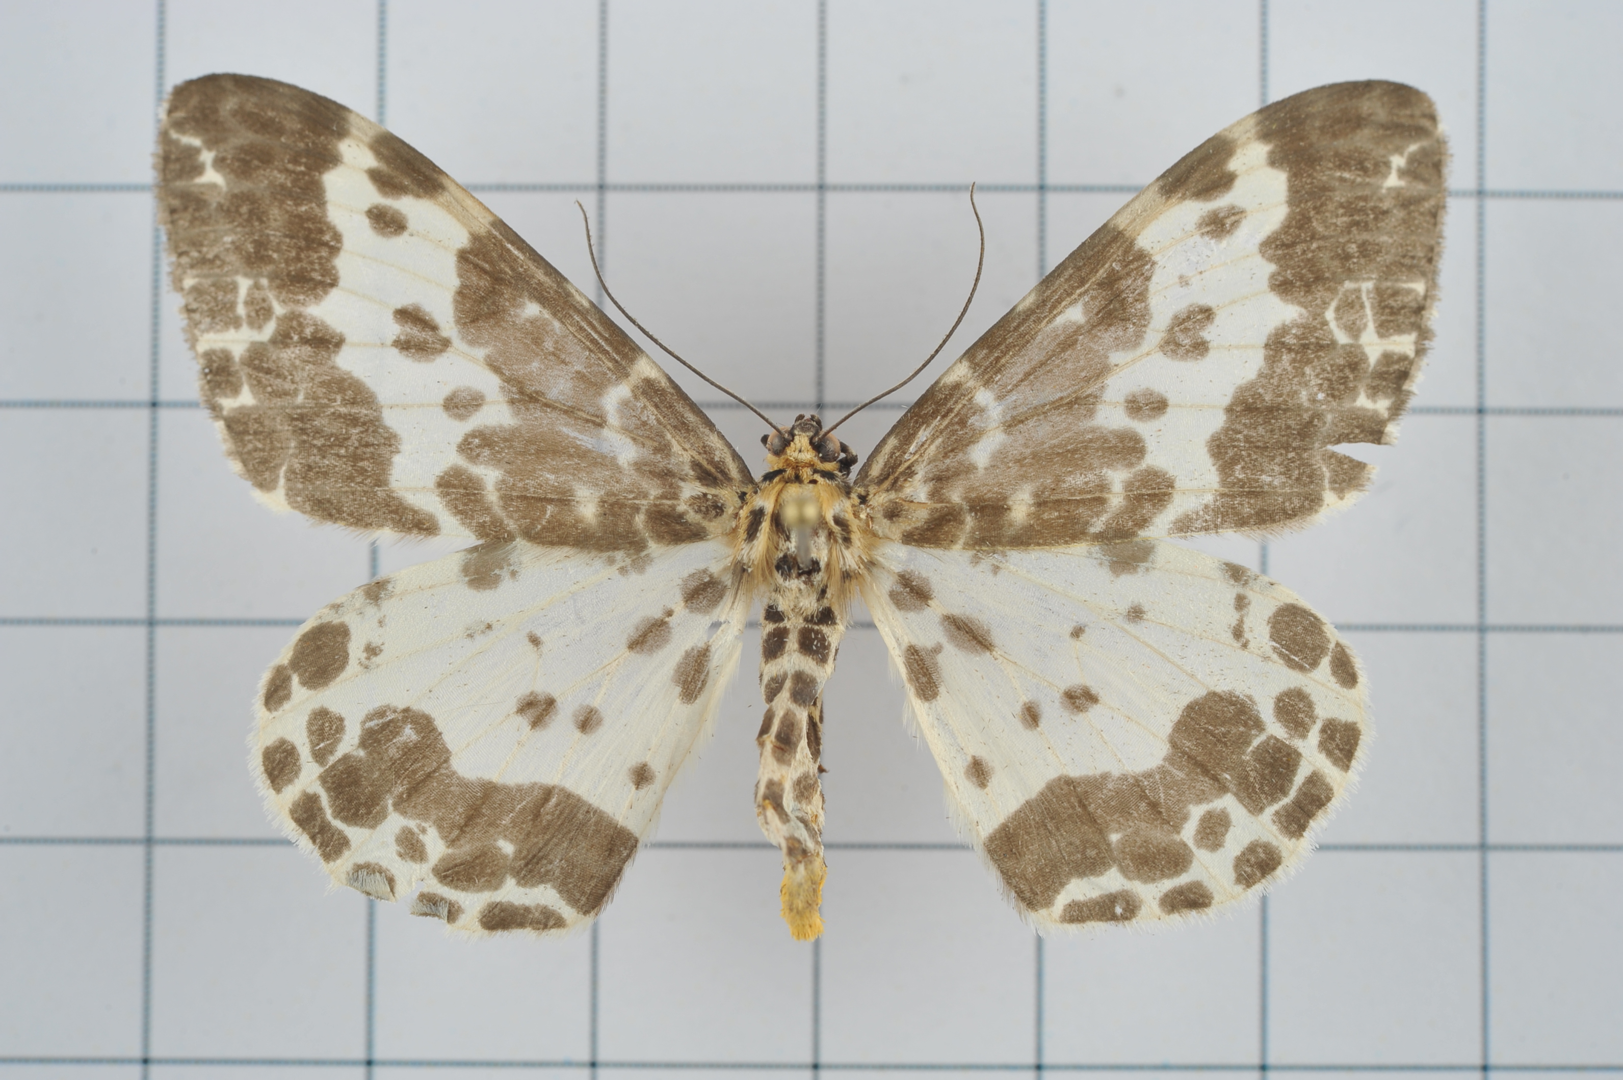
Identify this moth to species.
Pogonopygia pavida pavida
